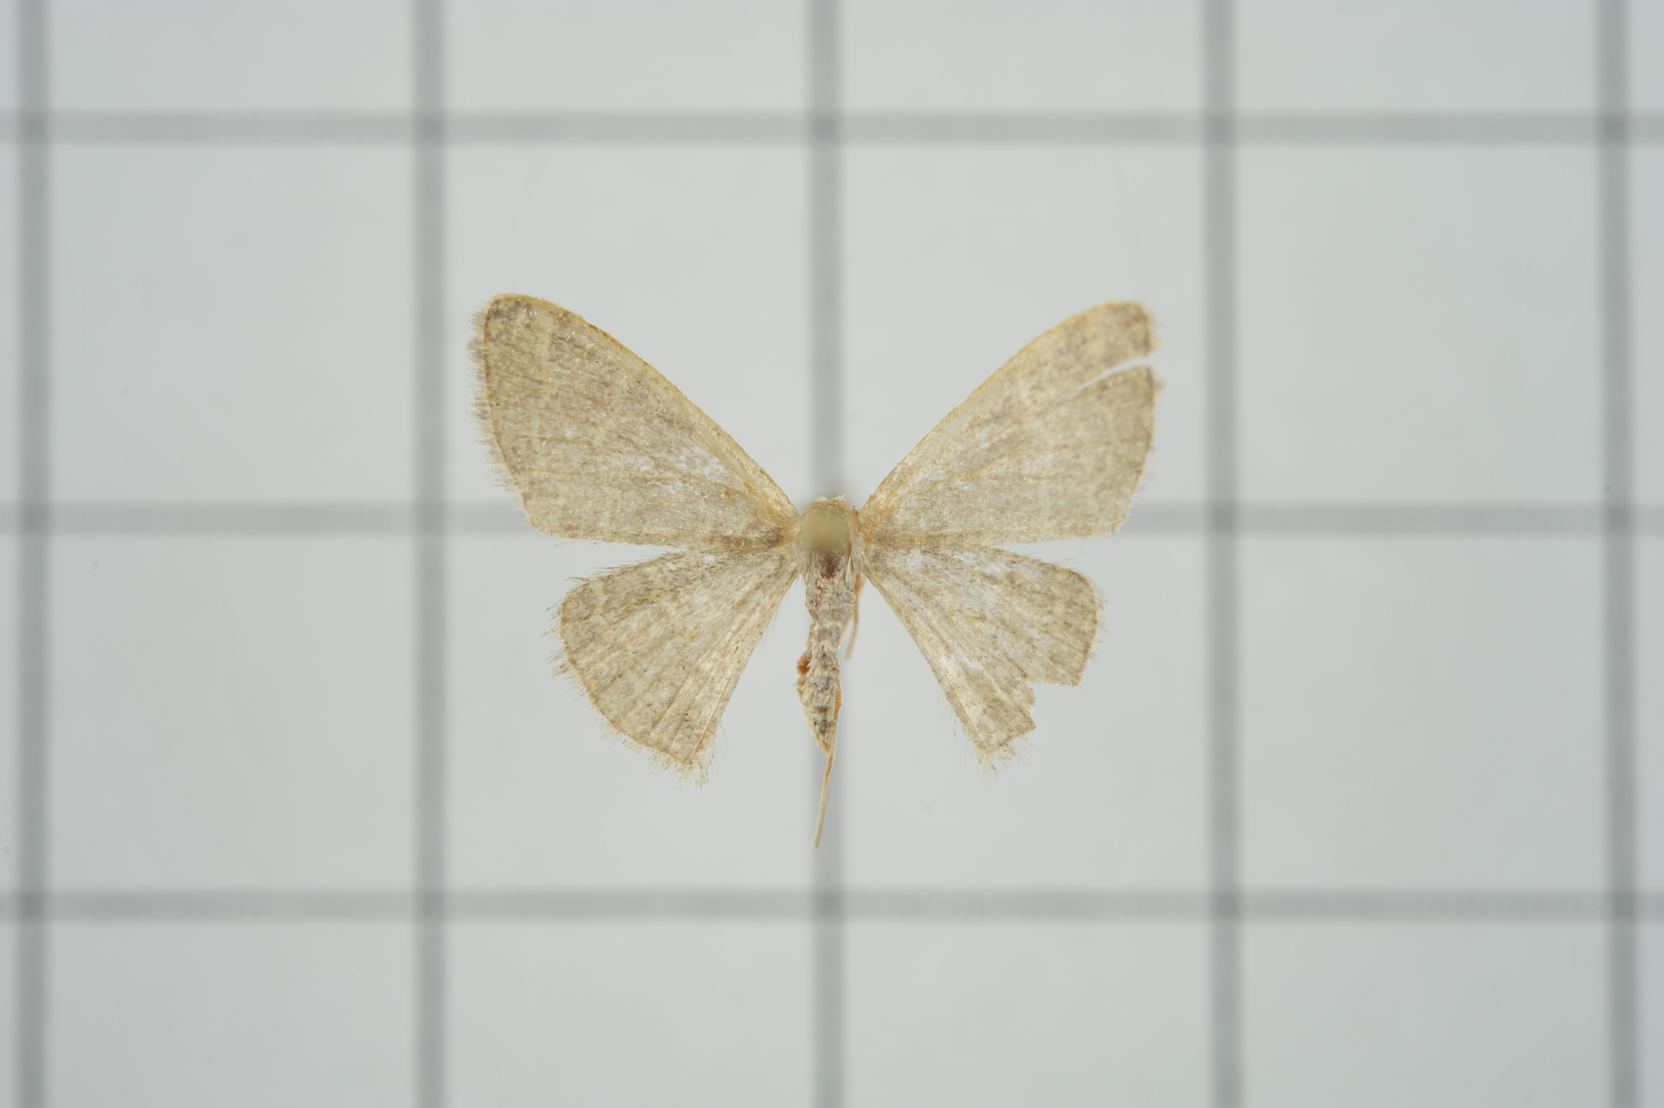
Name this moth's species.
Lophophleps purpurea
